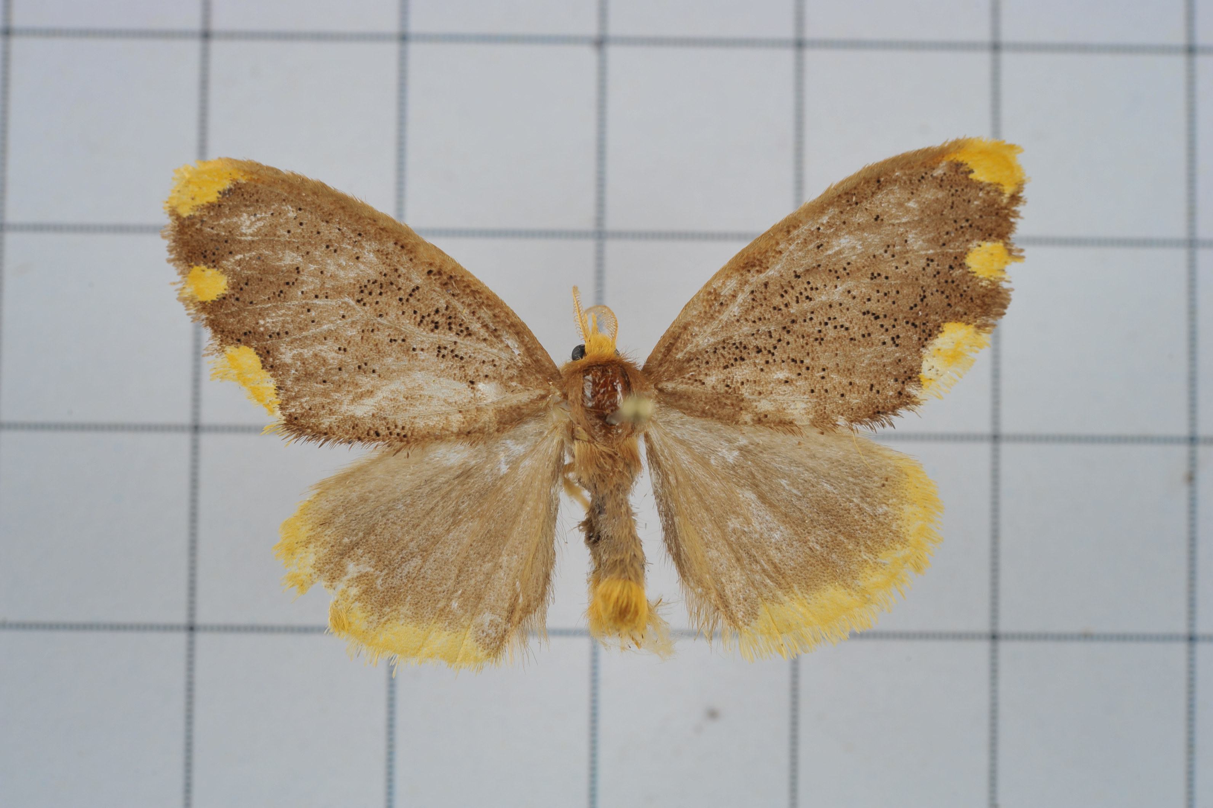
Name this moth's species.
Somena scintillans
